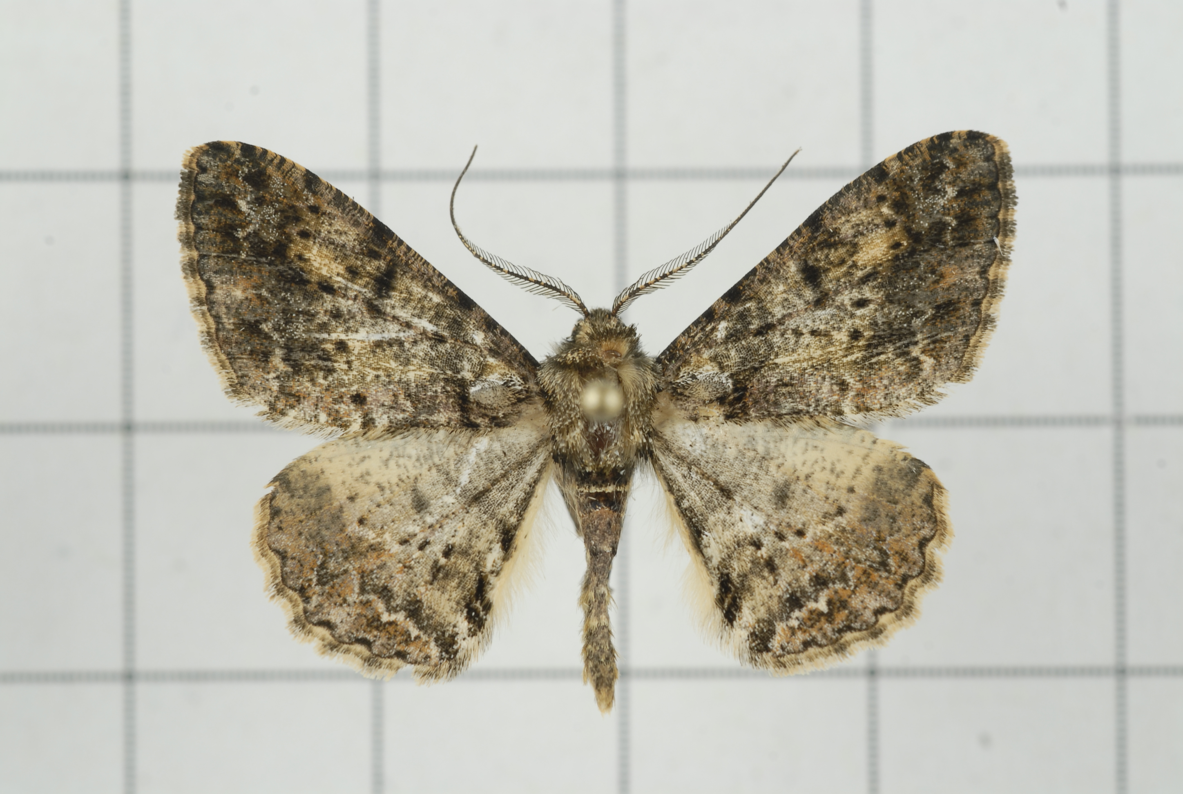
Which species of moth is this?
Alcis taiwanovariegata
